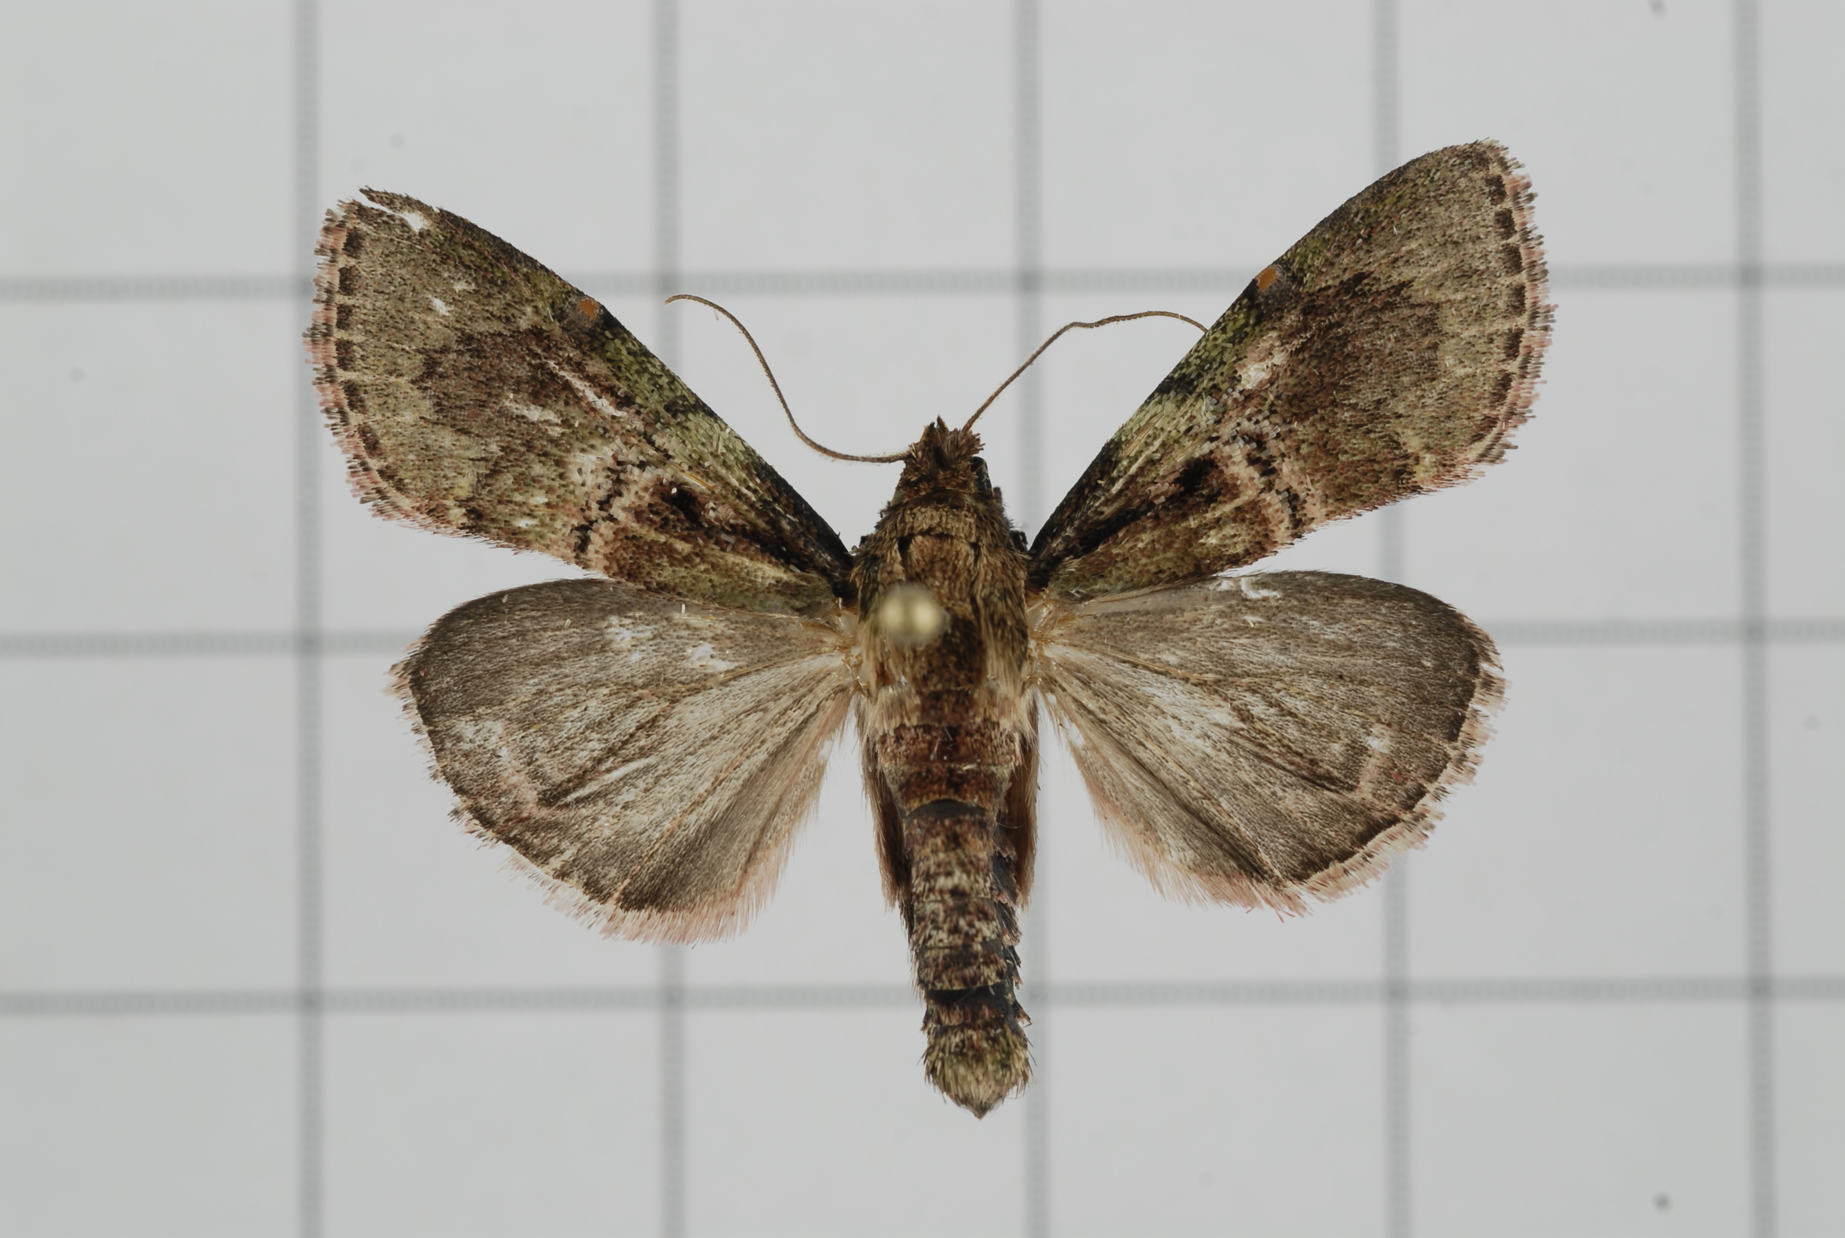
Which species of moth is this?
Locastra muscosalis
